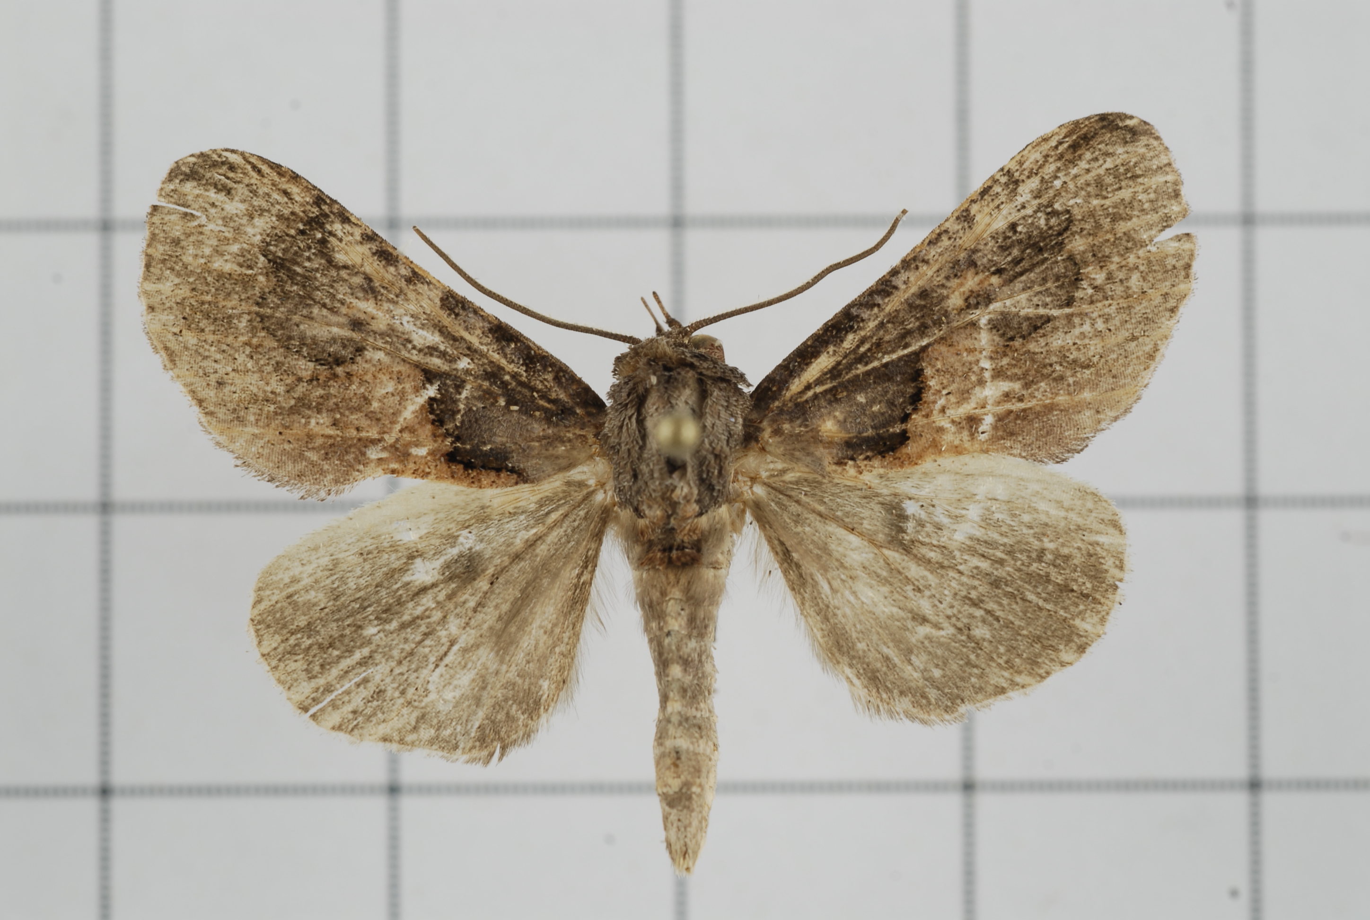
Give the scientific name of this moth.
Batracharta divisa
